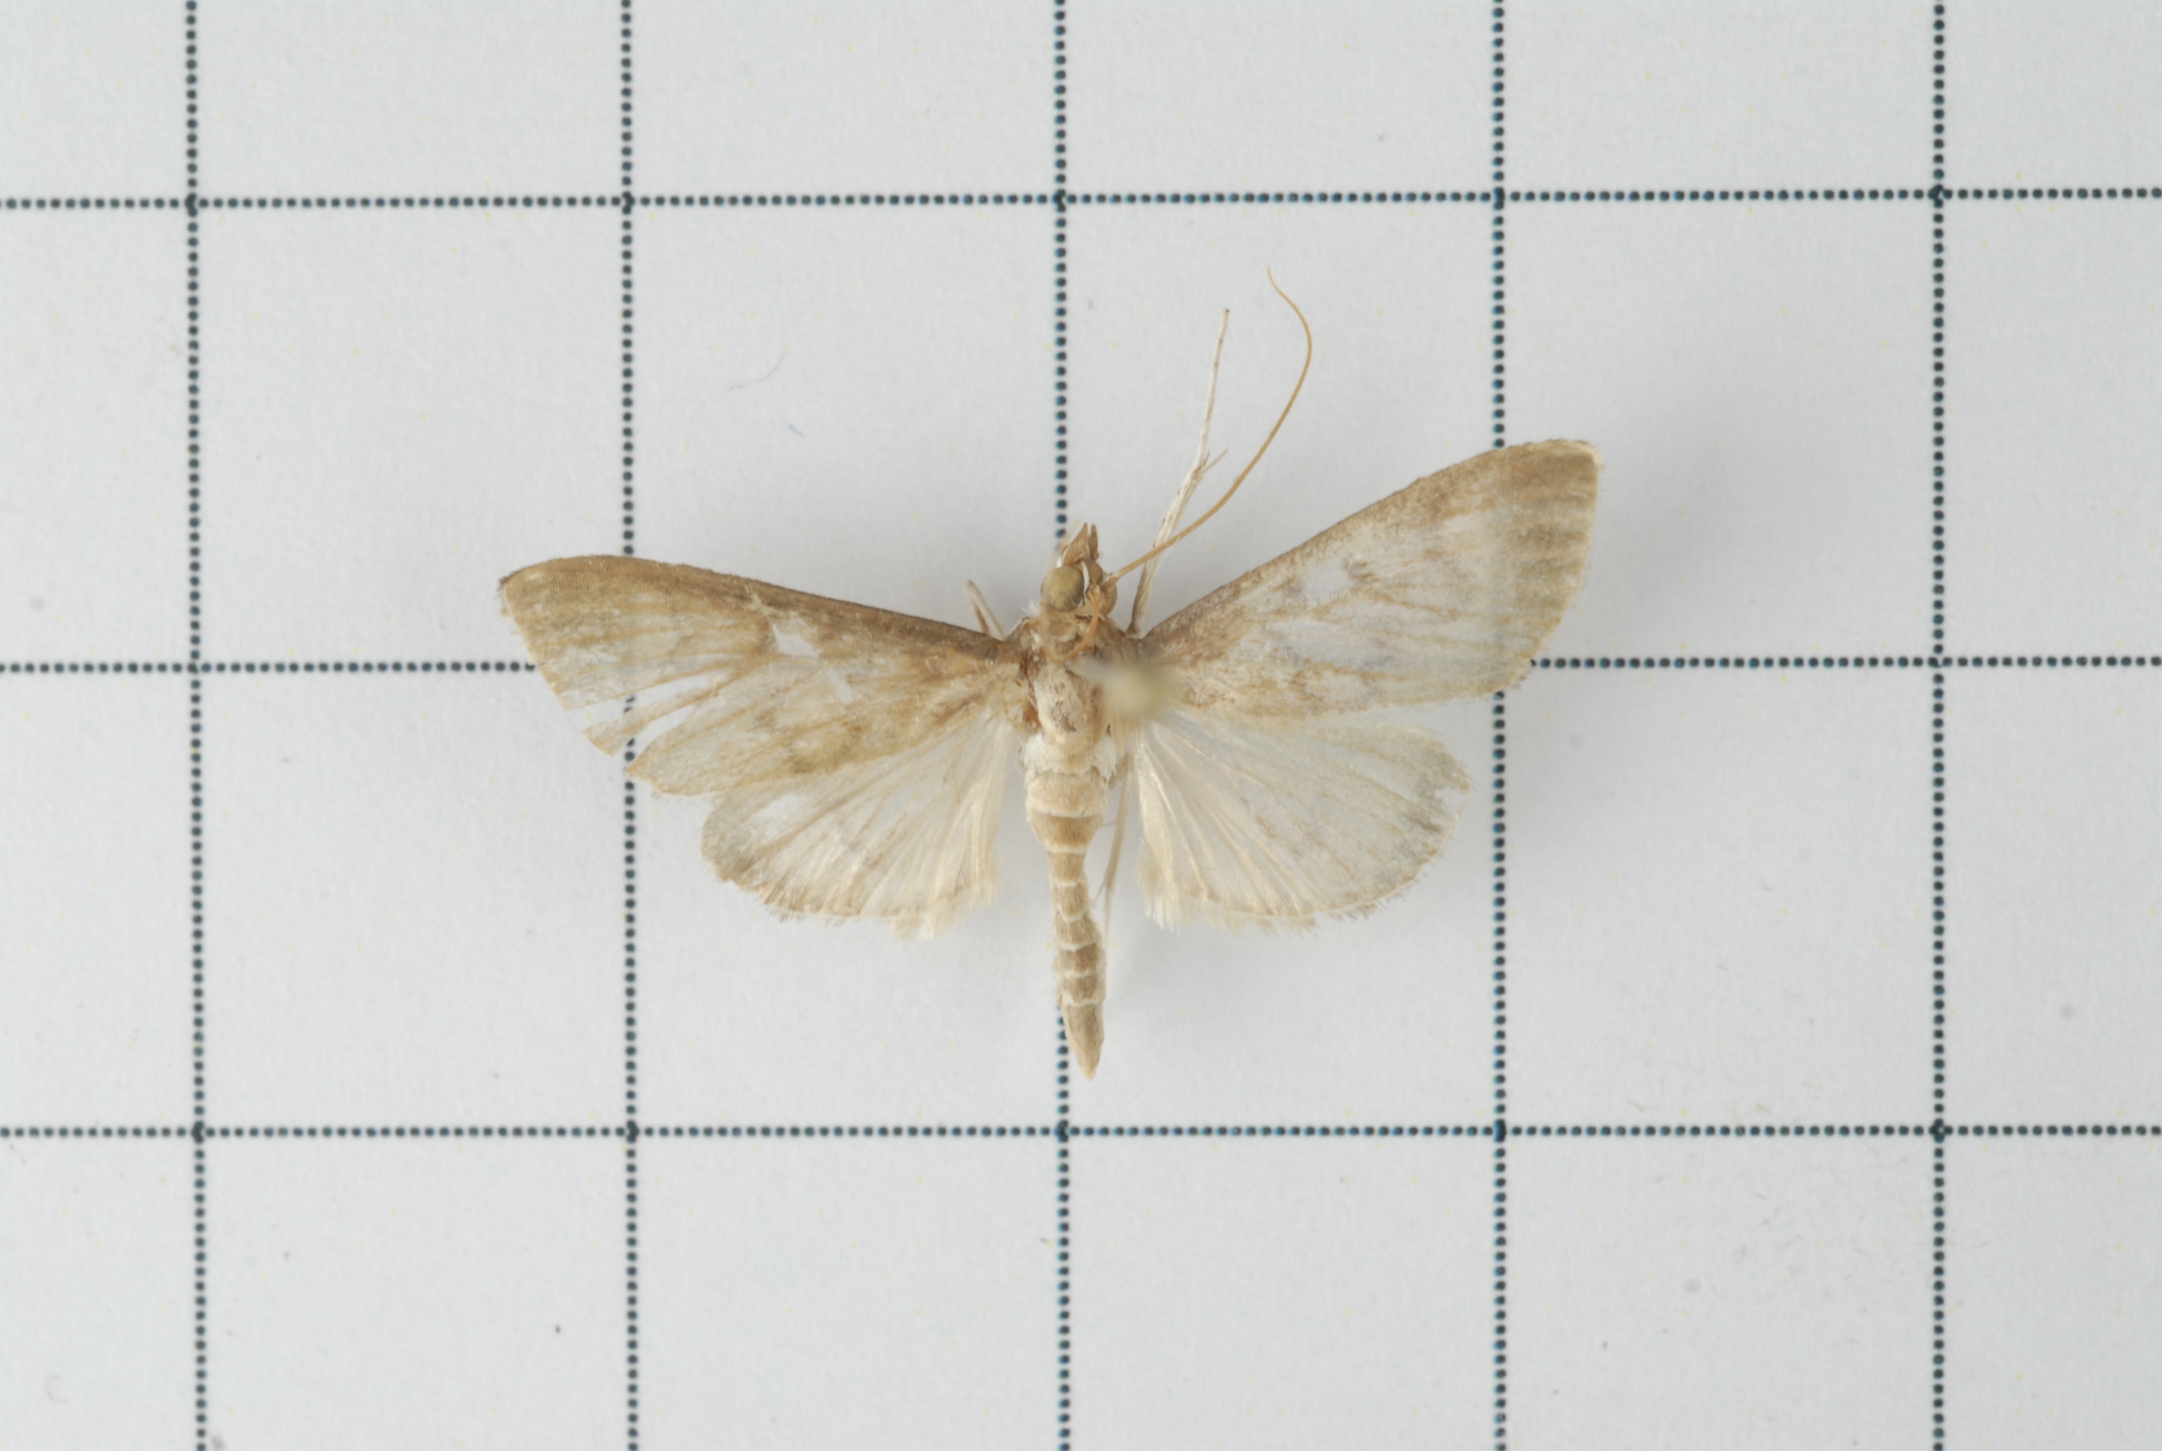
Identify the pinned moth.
Crypsiptya coclesalis
